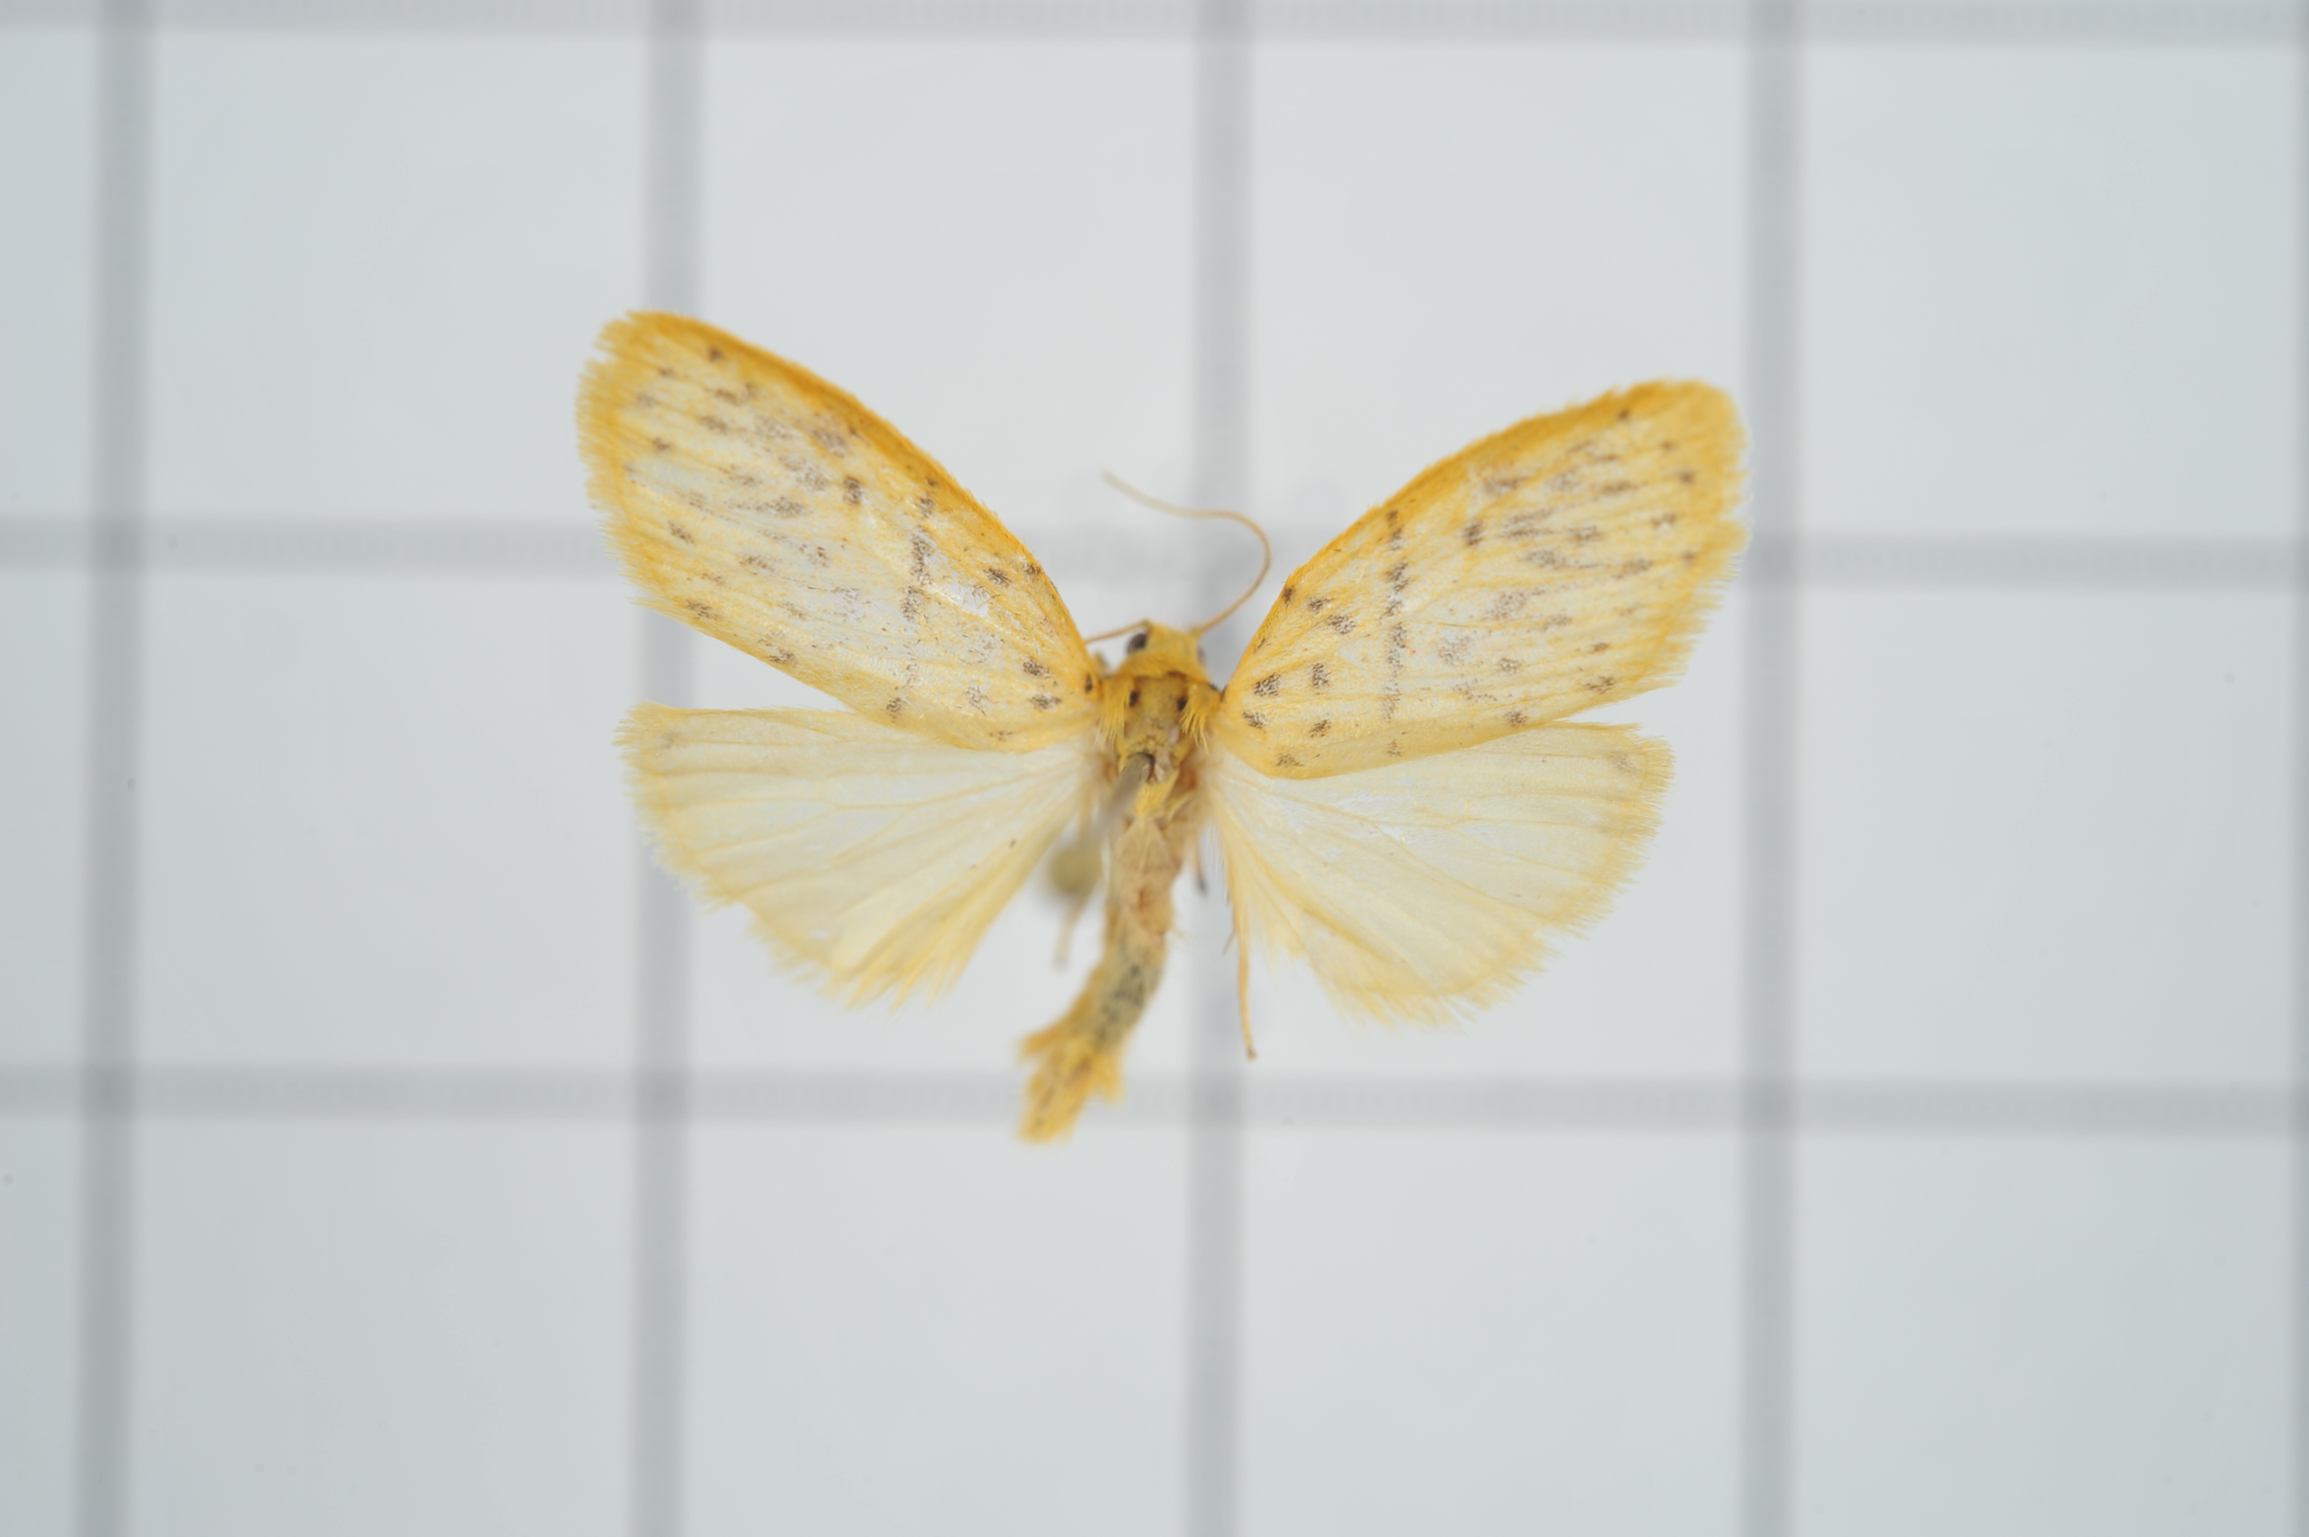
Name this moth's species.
Huangilene alikangiae alikangiae
